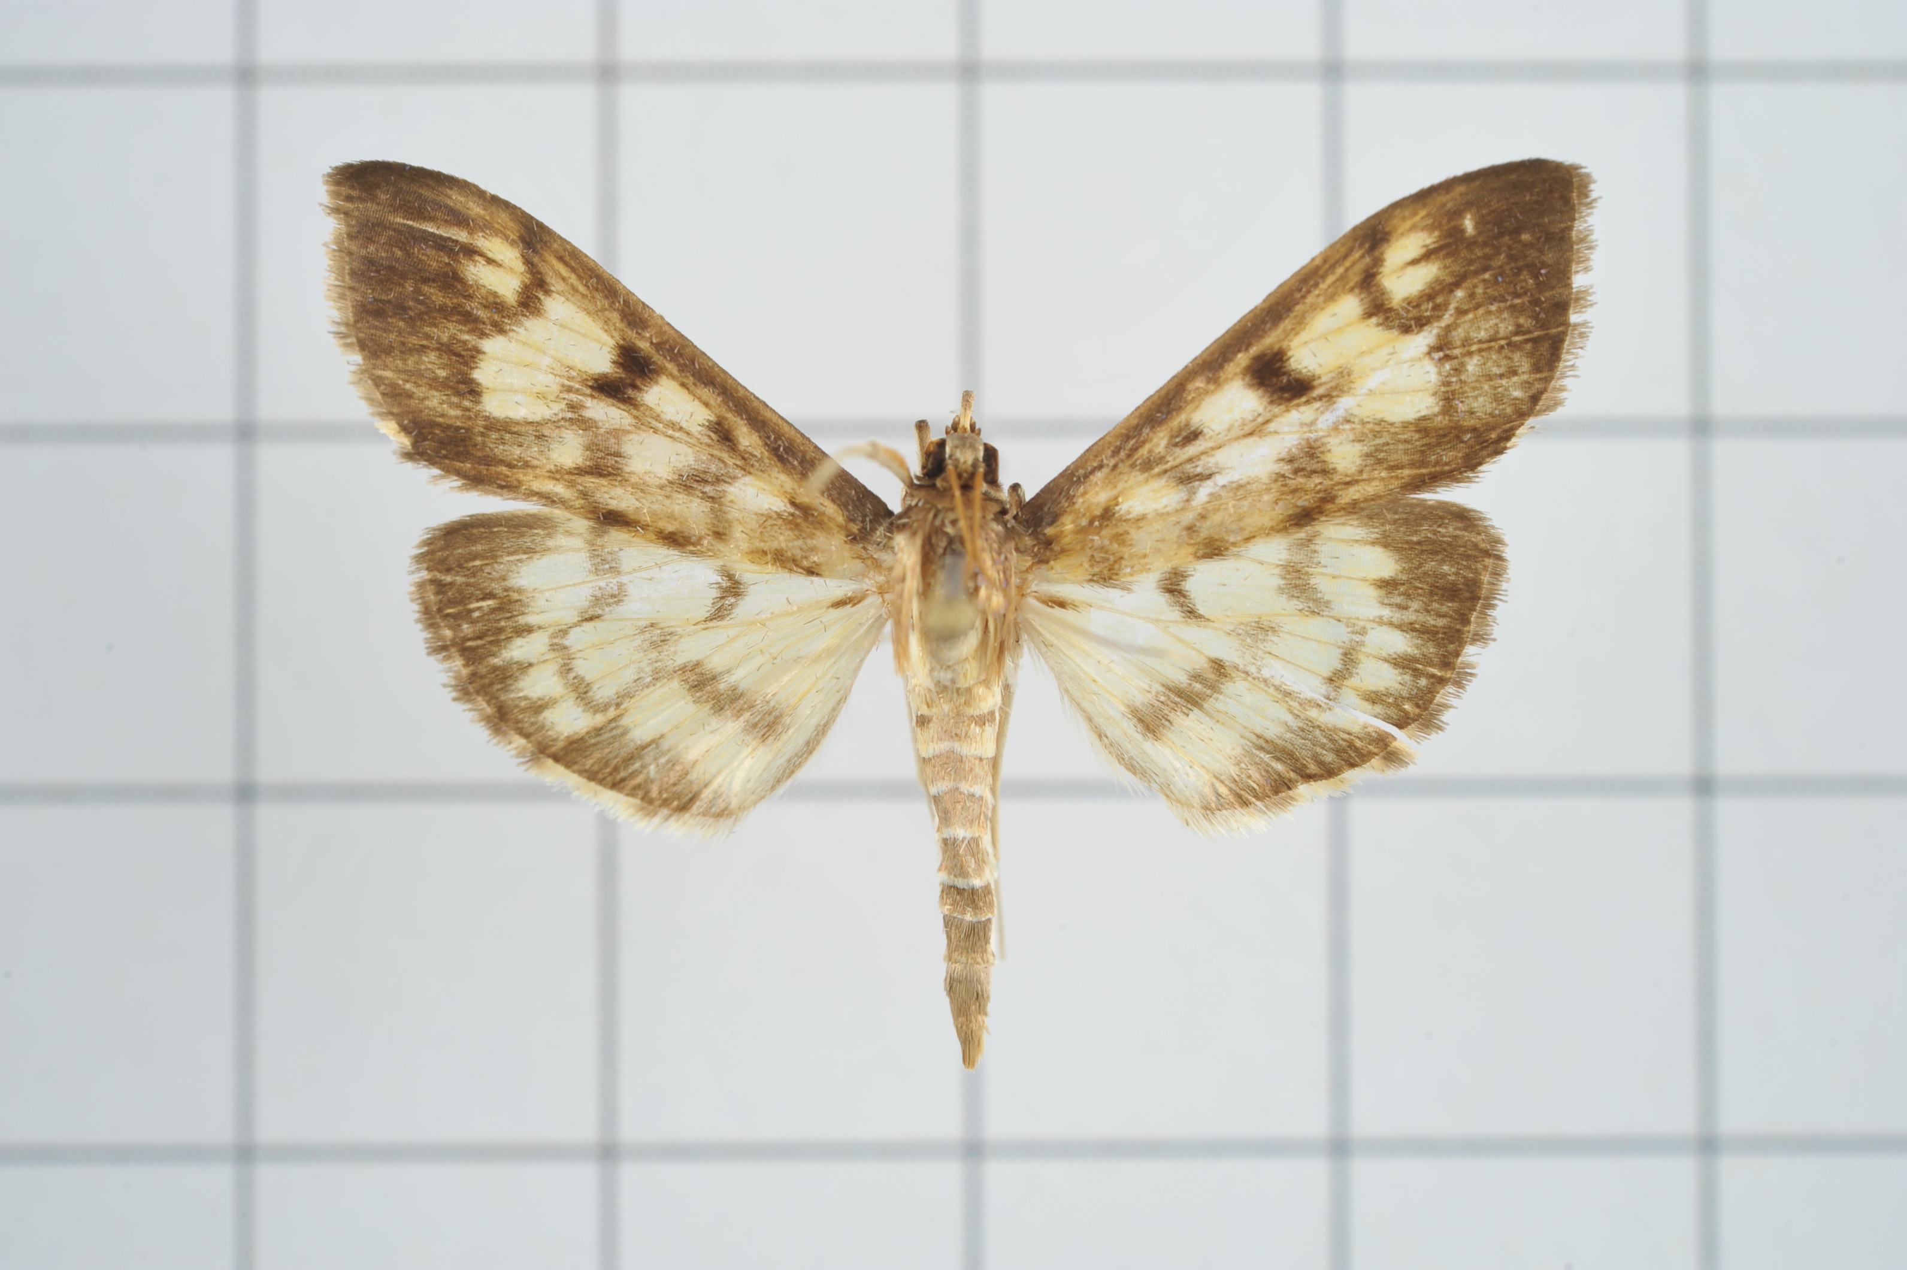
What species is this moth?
Syllepte taiwanalis
